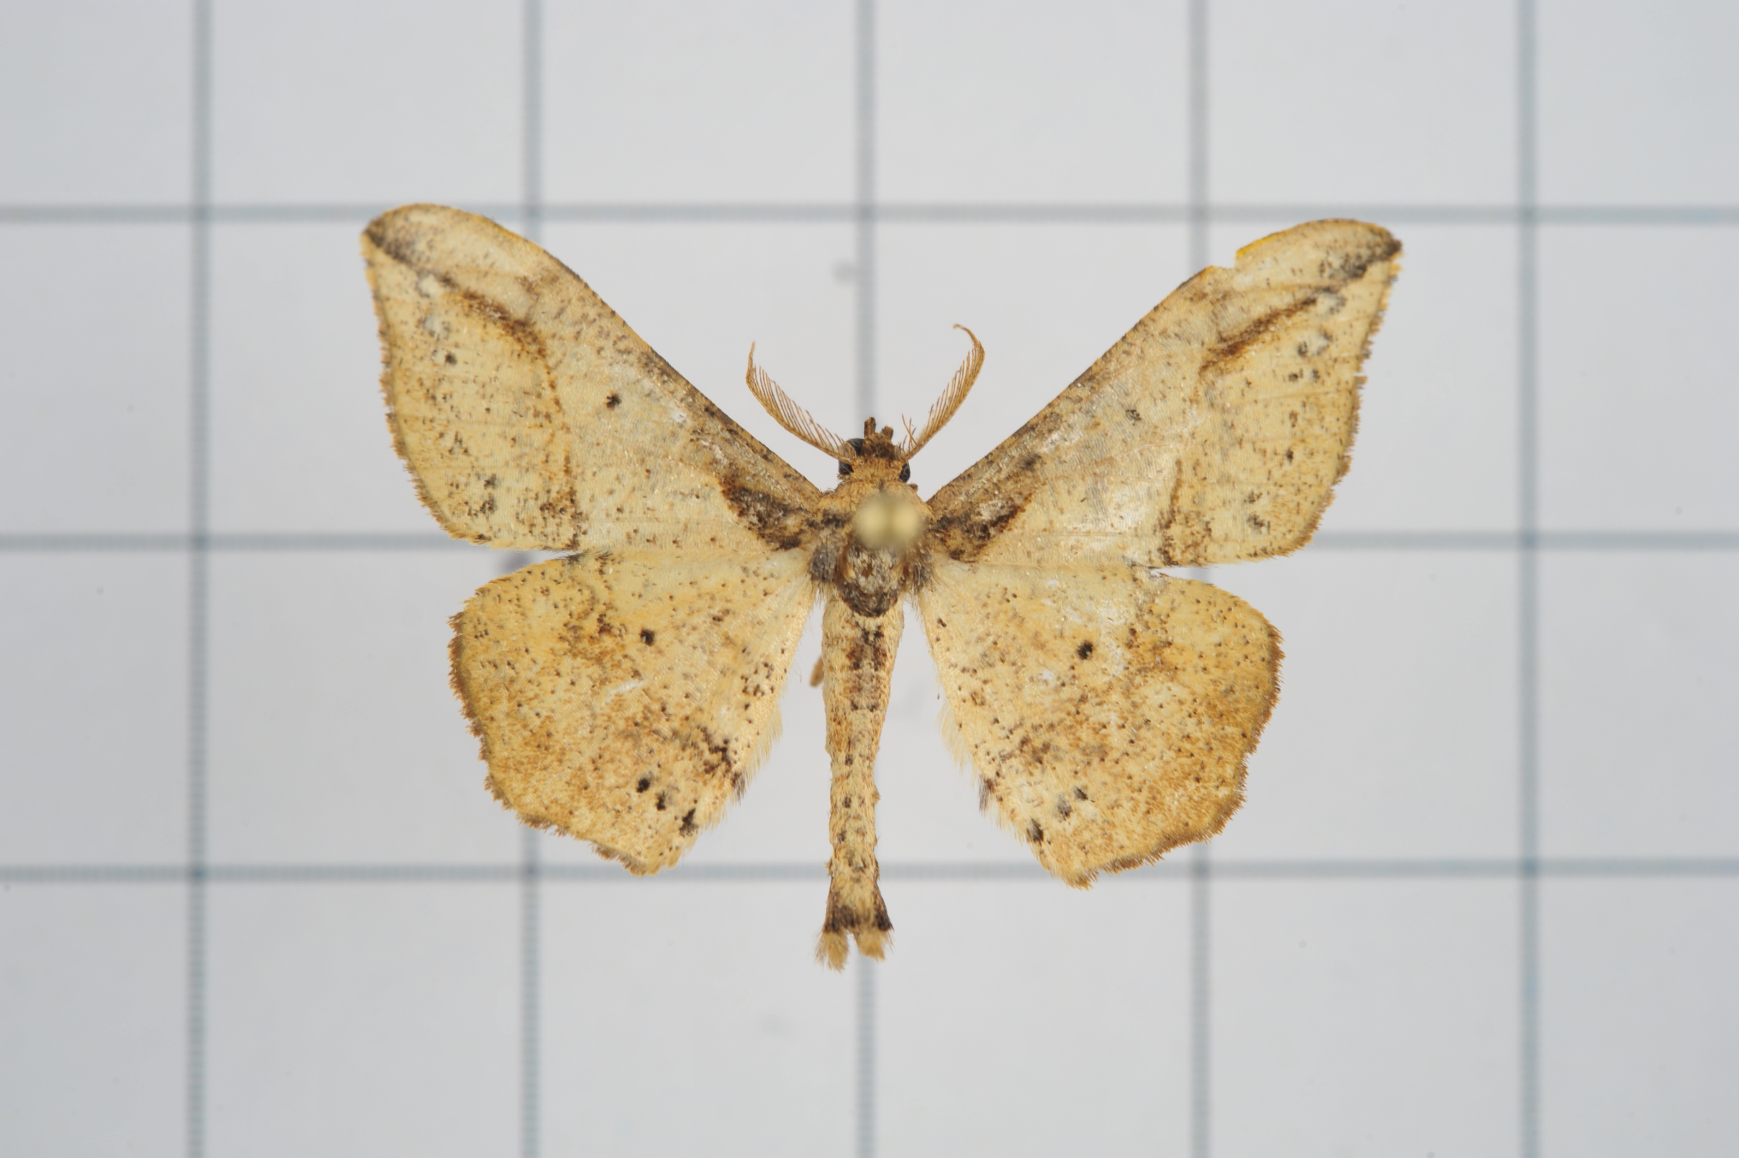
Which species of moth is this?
Hyposidra infixaria
